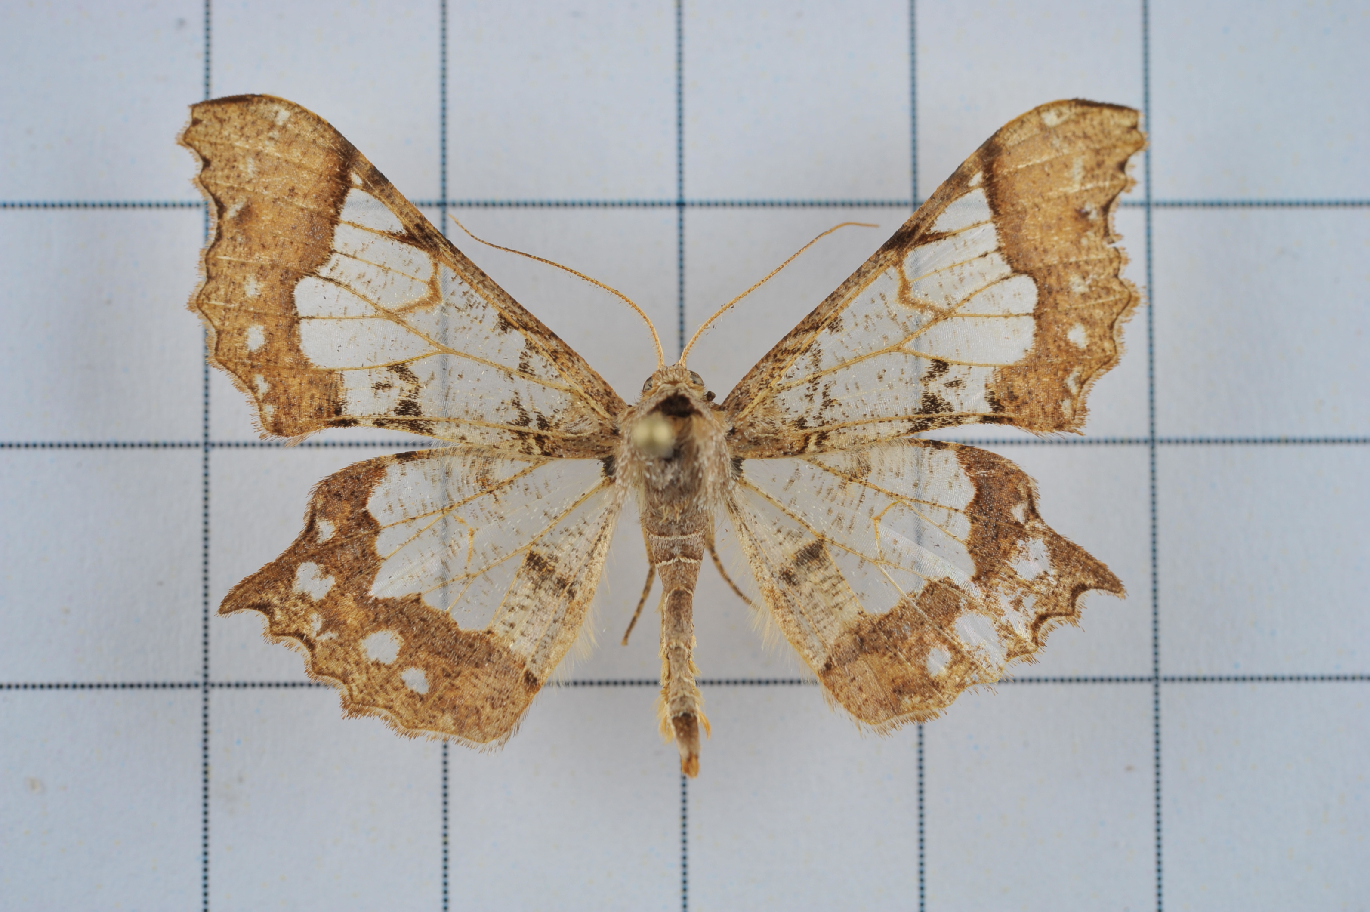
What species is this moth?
Krananda semihyalina
